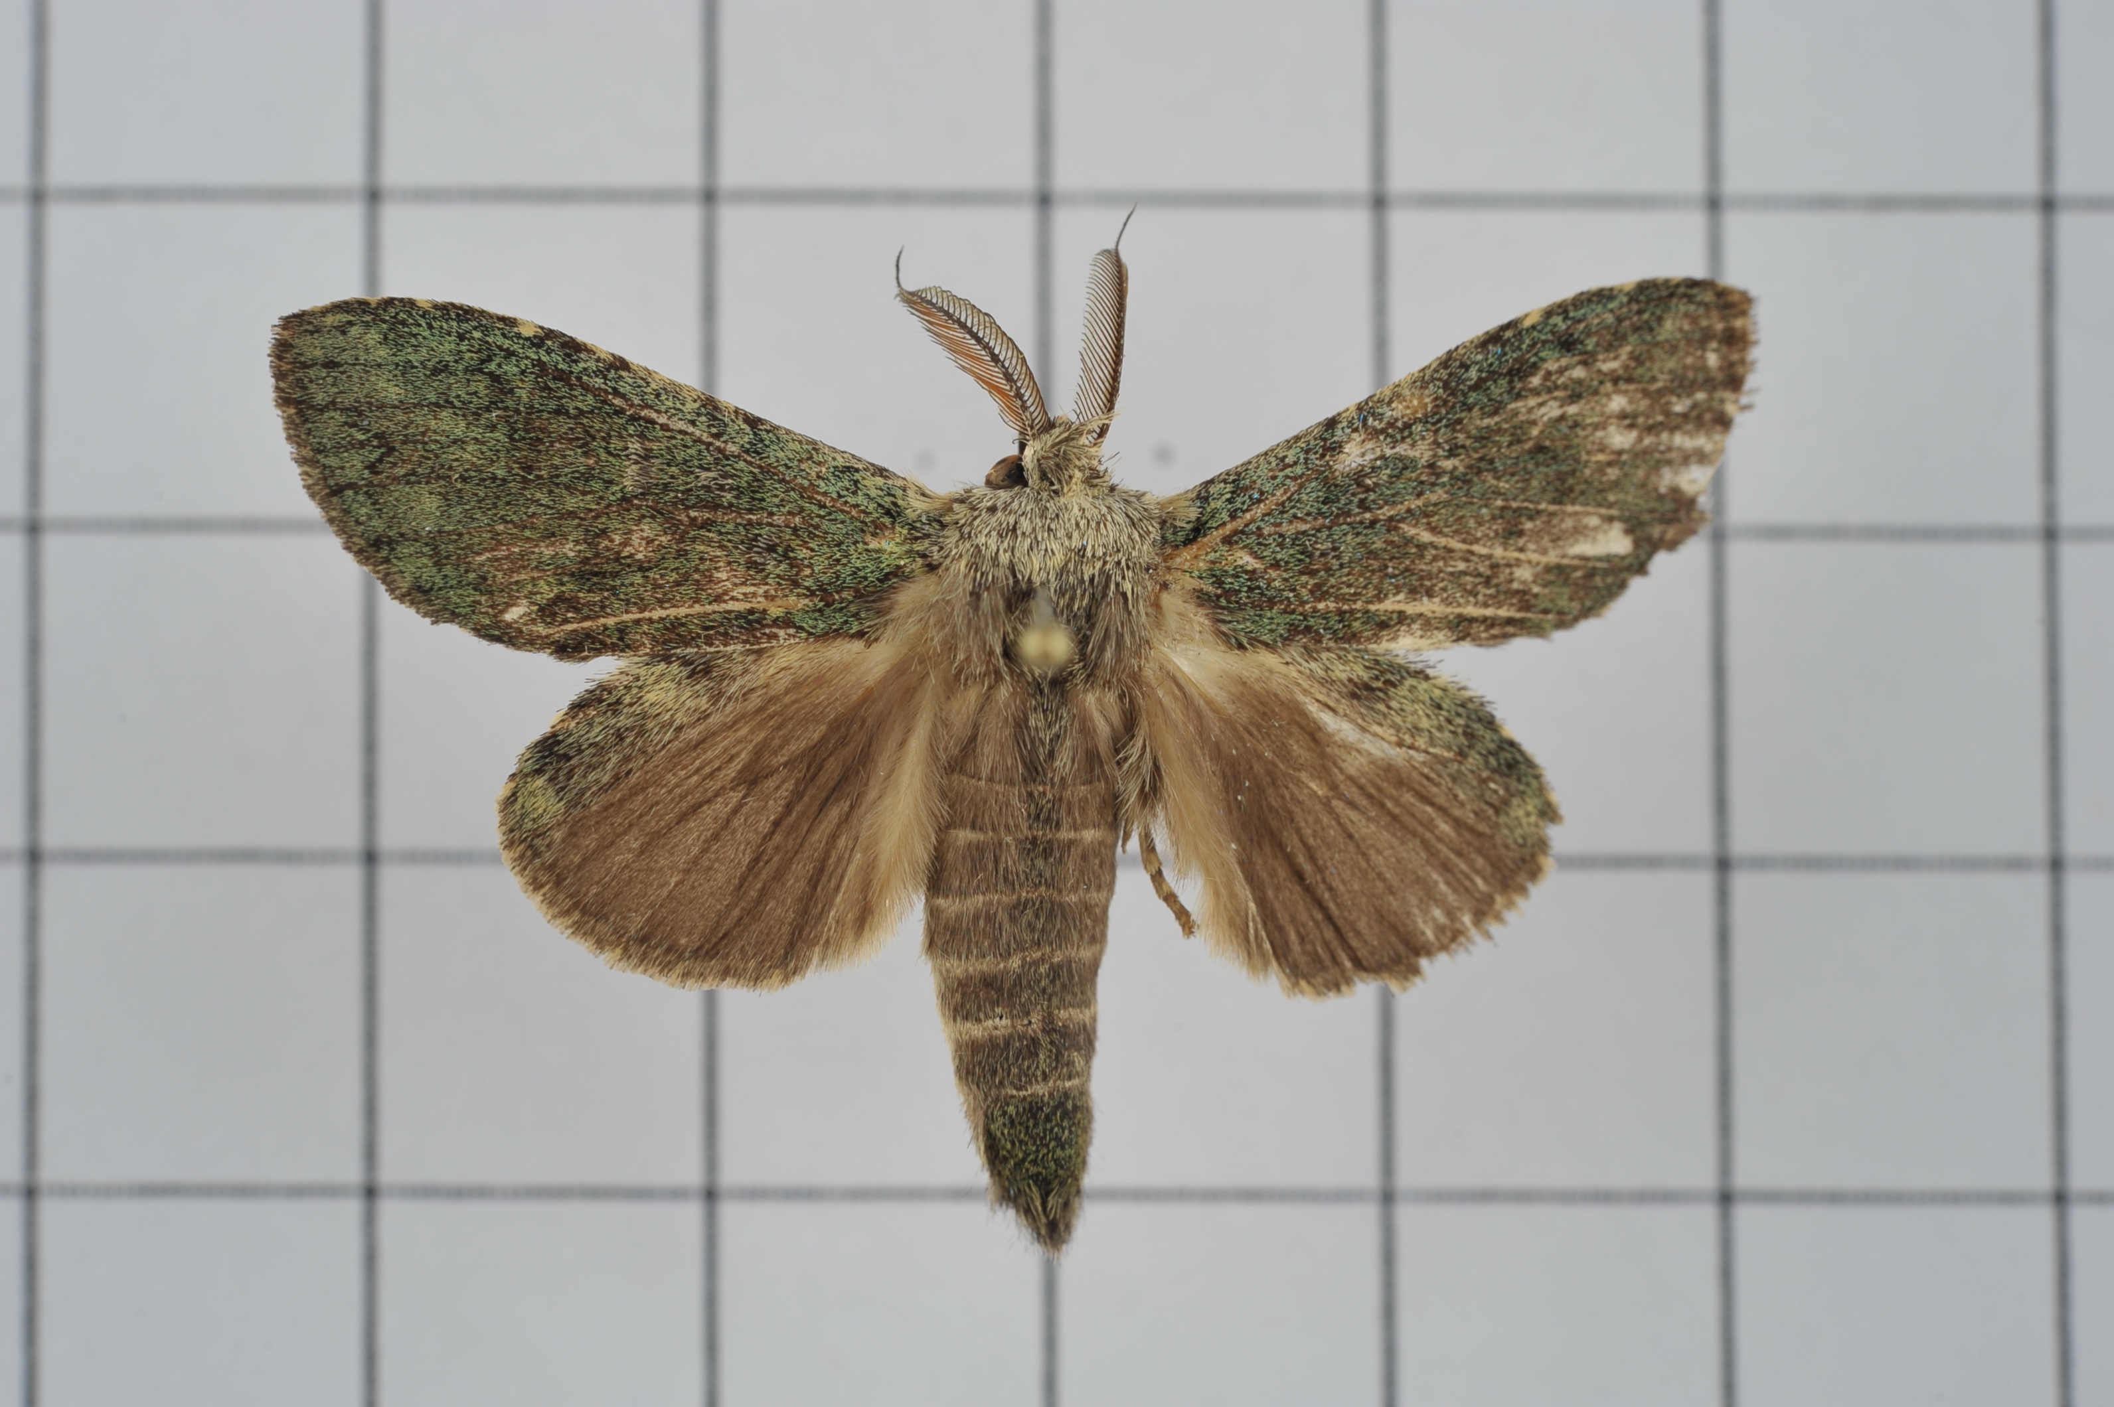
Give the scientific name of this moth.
Syntypistis cyanea cyanea
